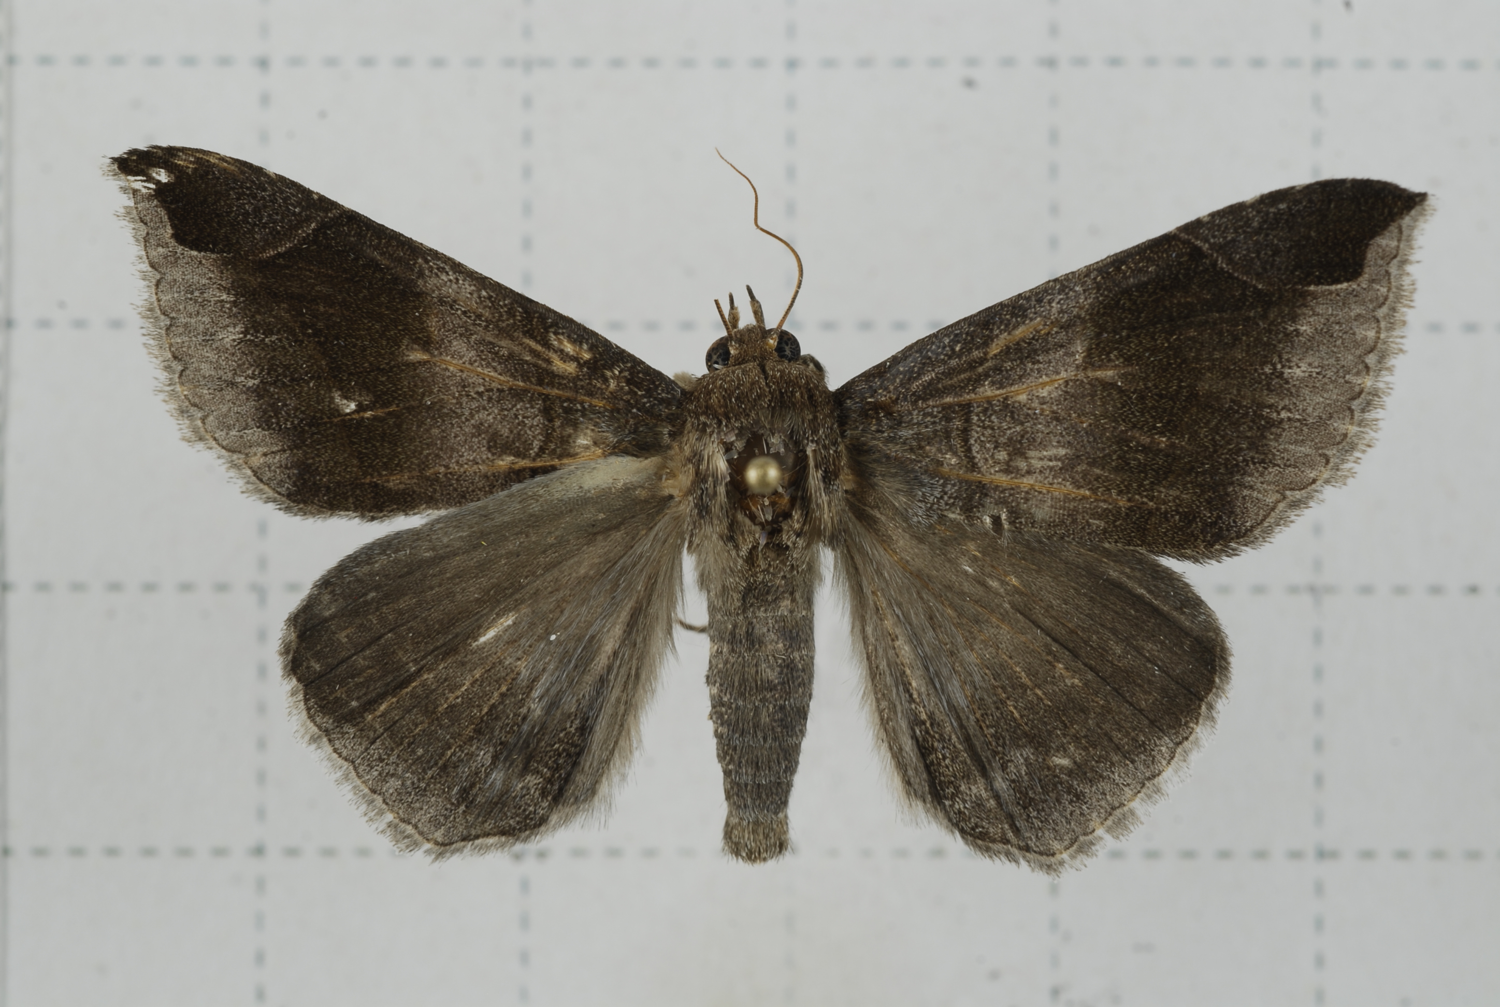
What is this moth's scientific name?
Bastilla amygdalis
